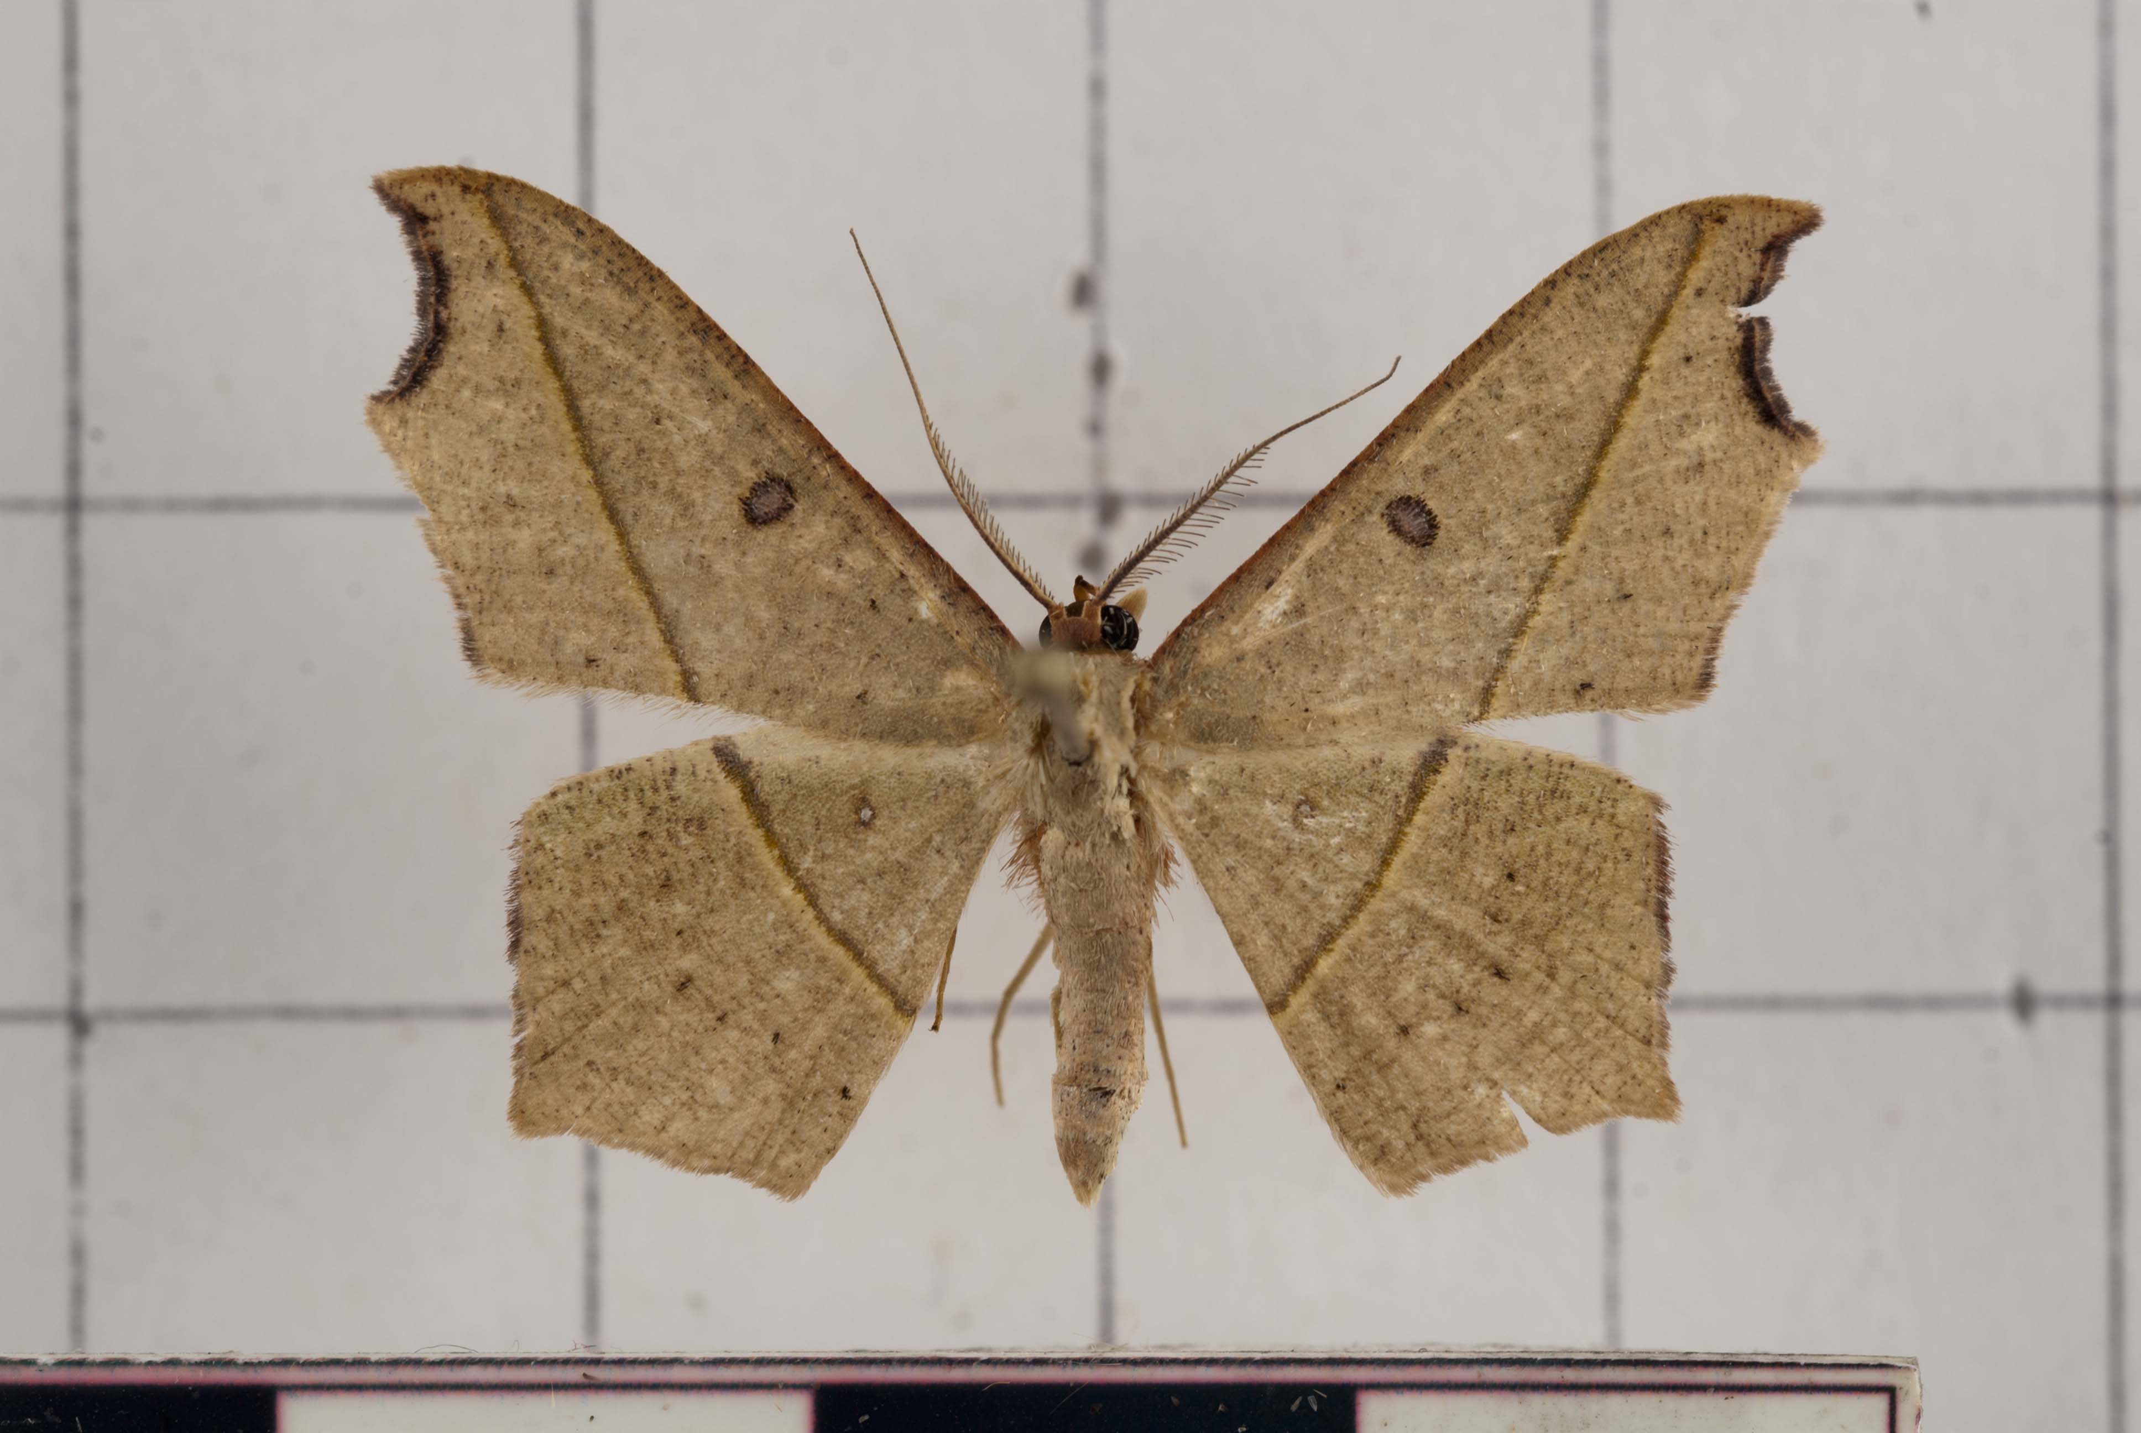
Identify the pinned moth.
Traminda aventiaria
